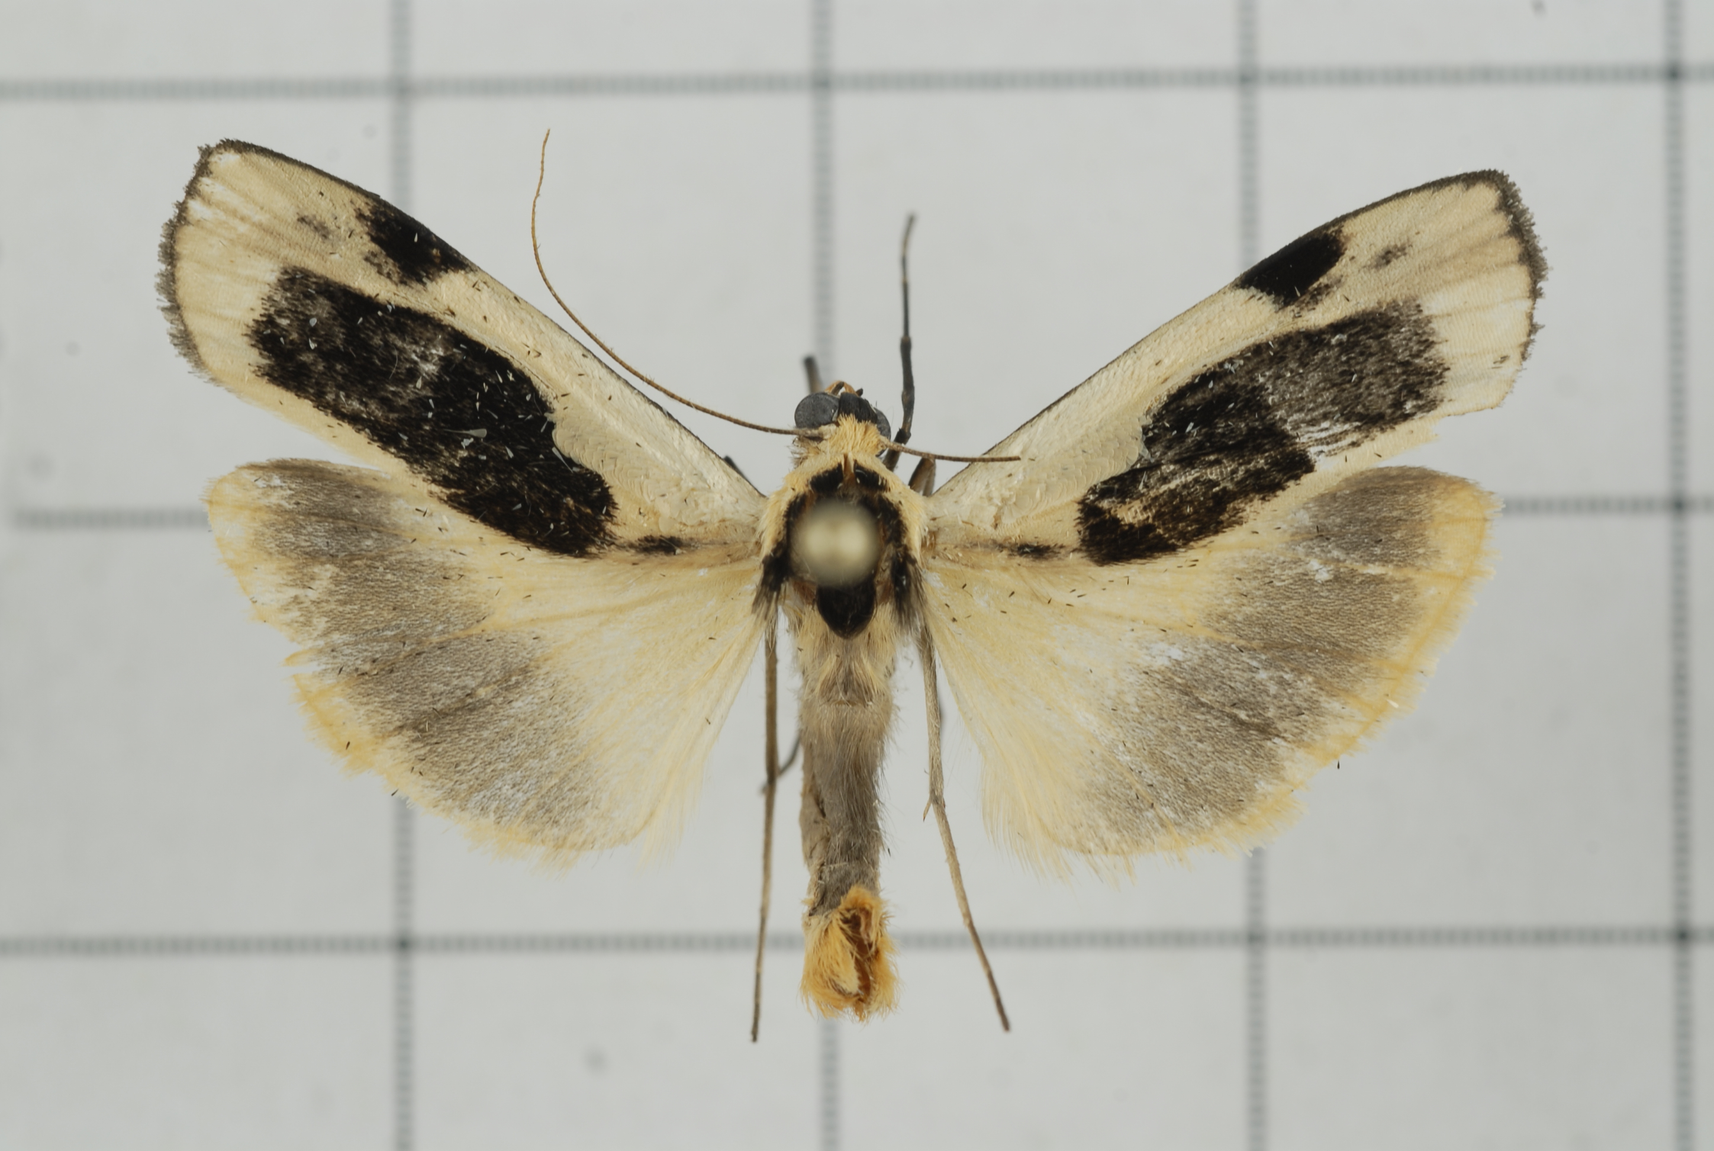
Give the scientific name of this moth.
Thysanoptyx incurvata
